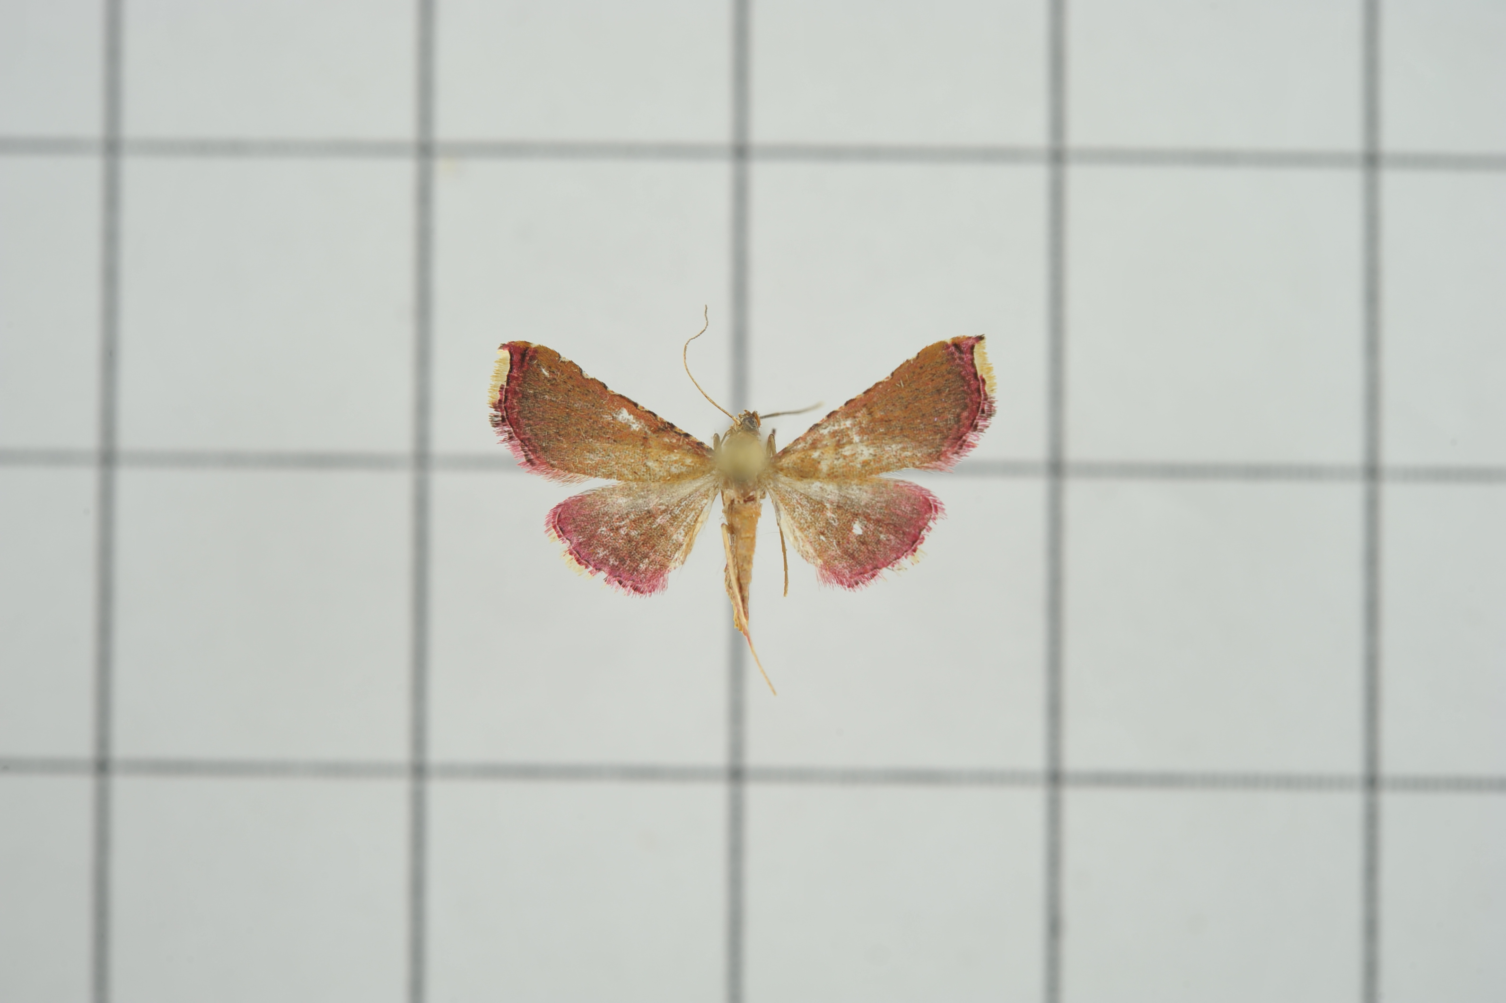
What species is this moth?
Endotricha minialis
